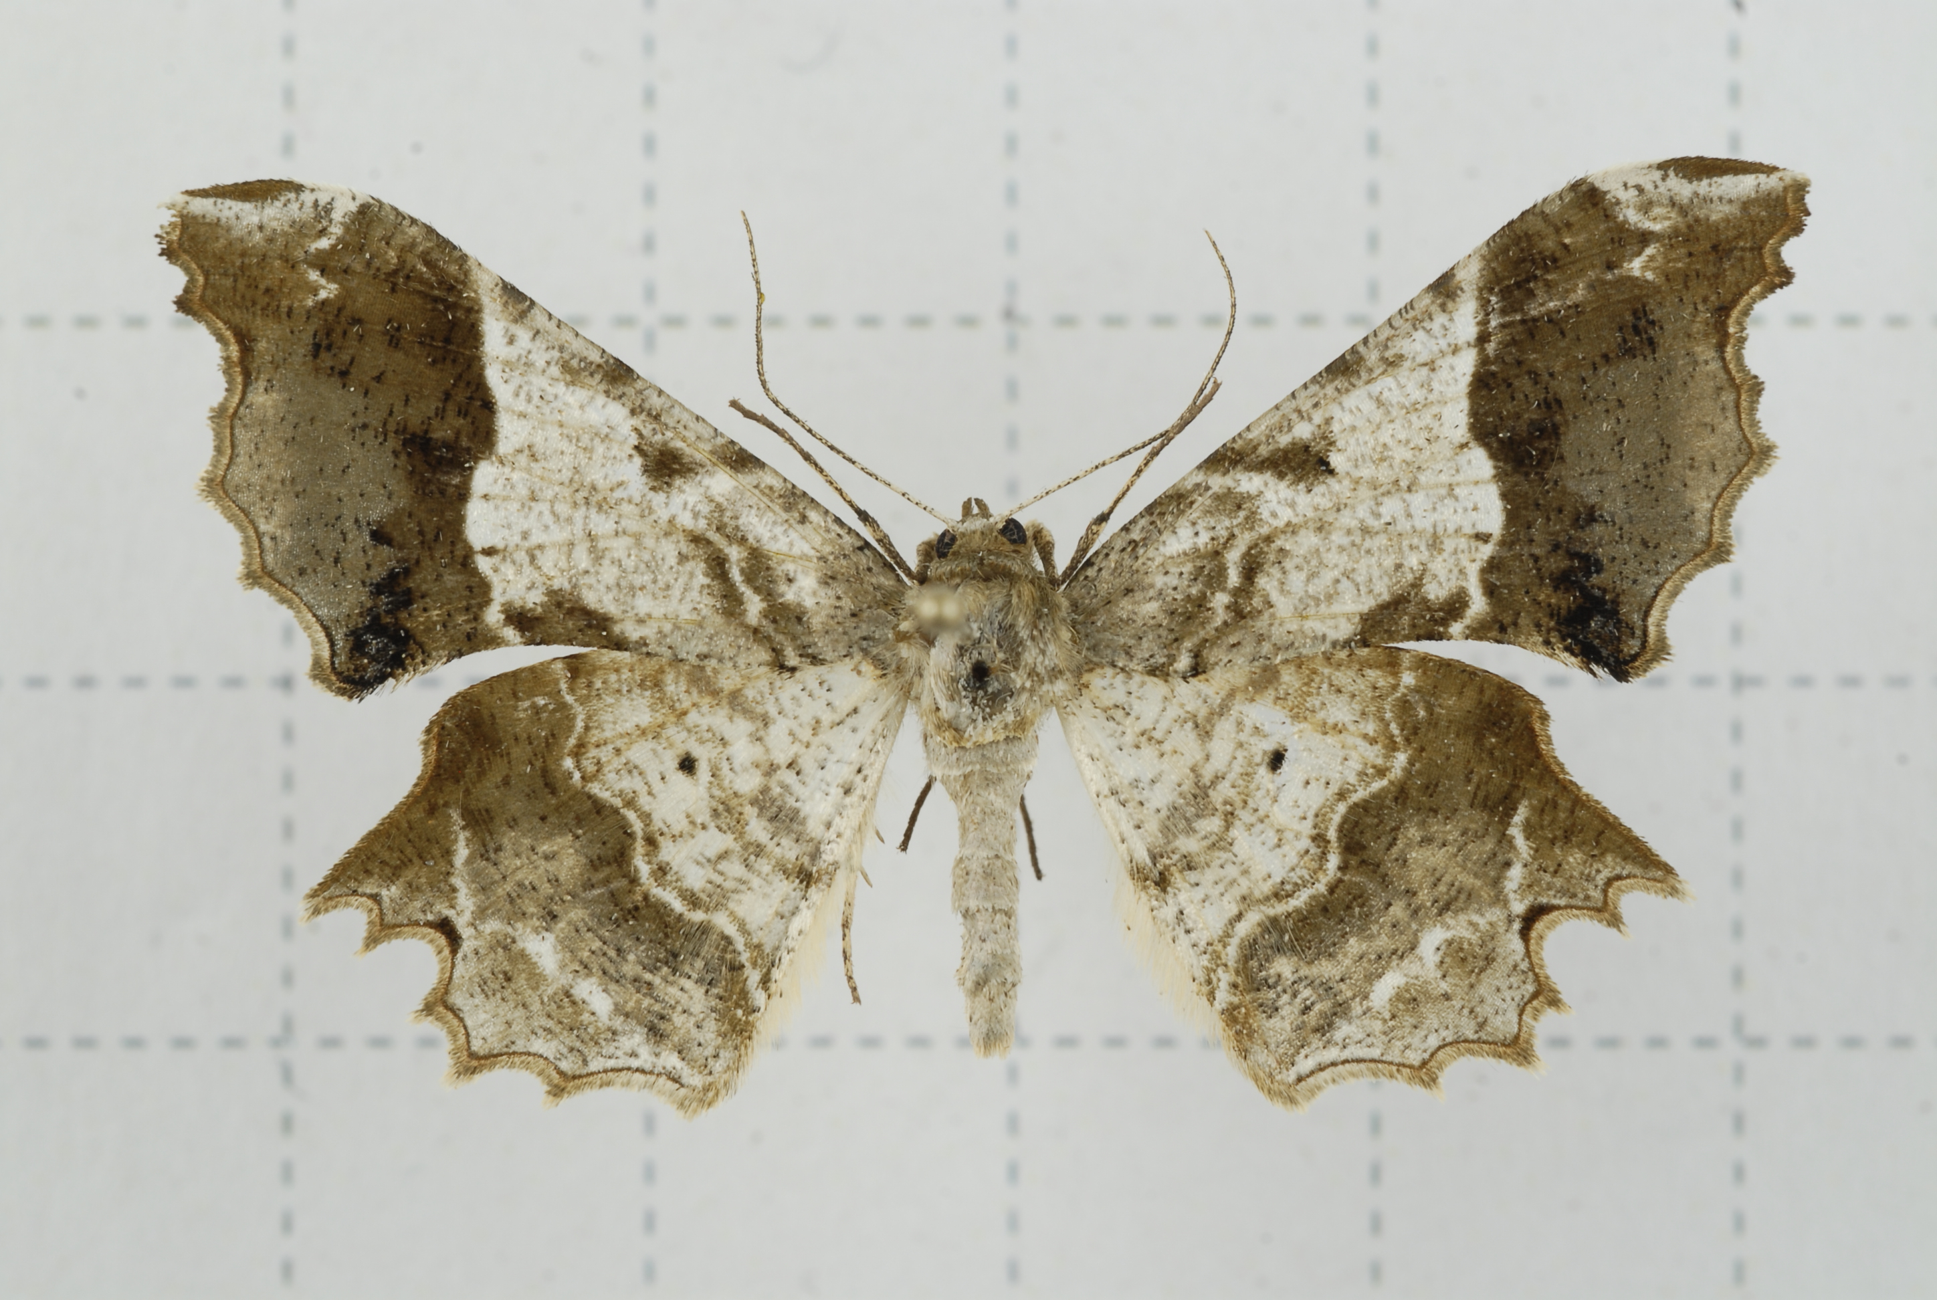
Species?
Krananda oliveomarginata
